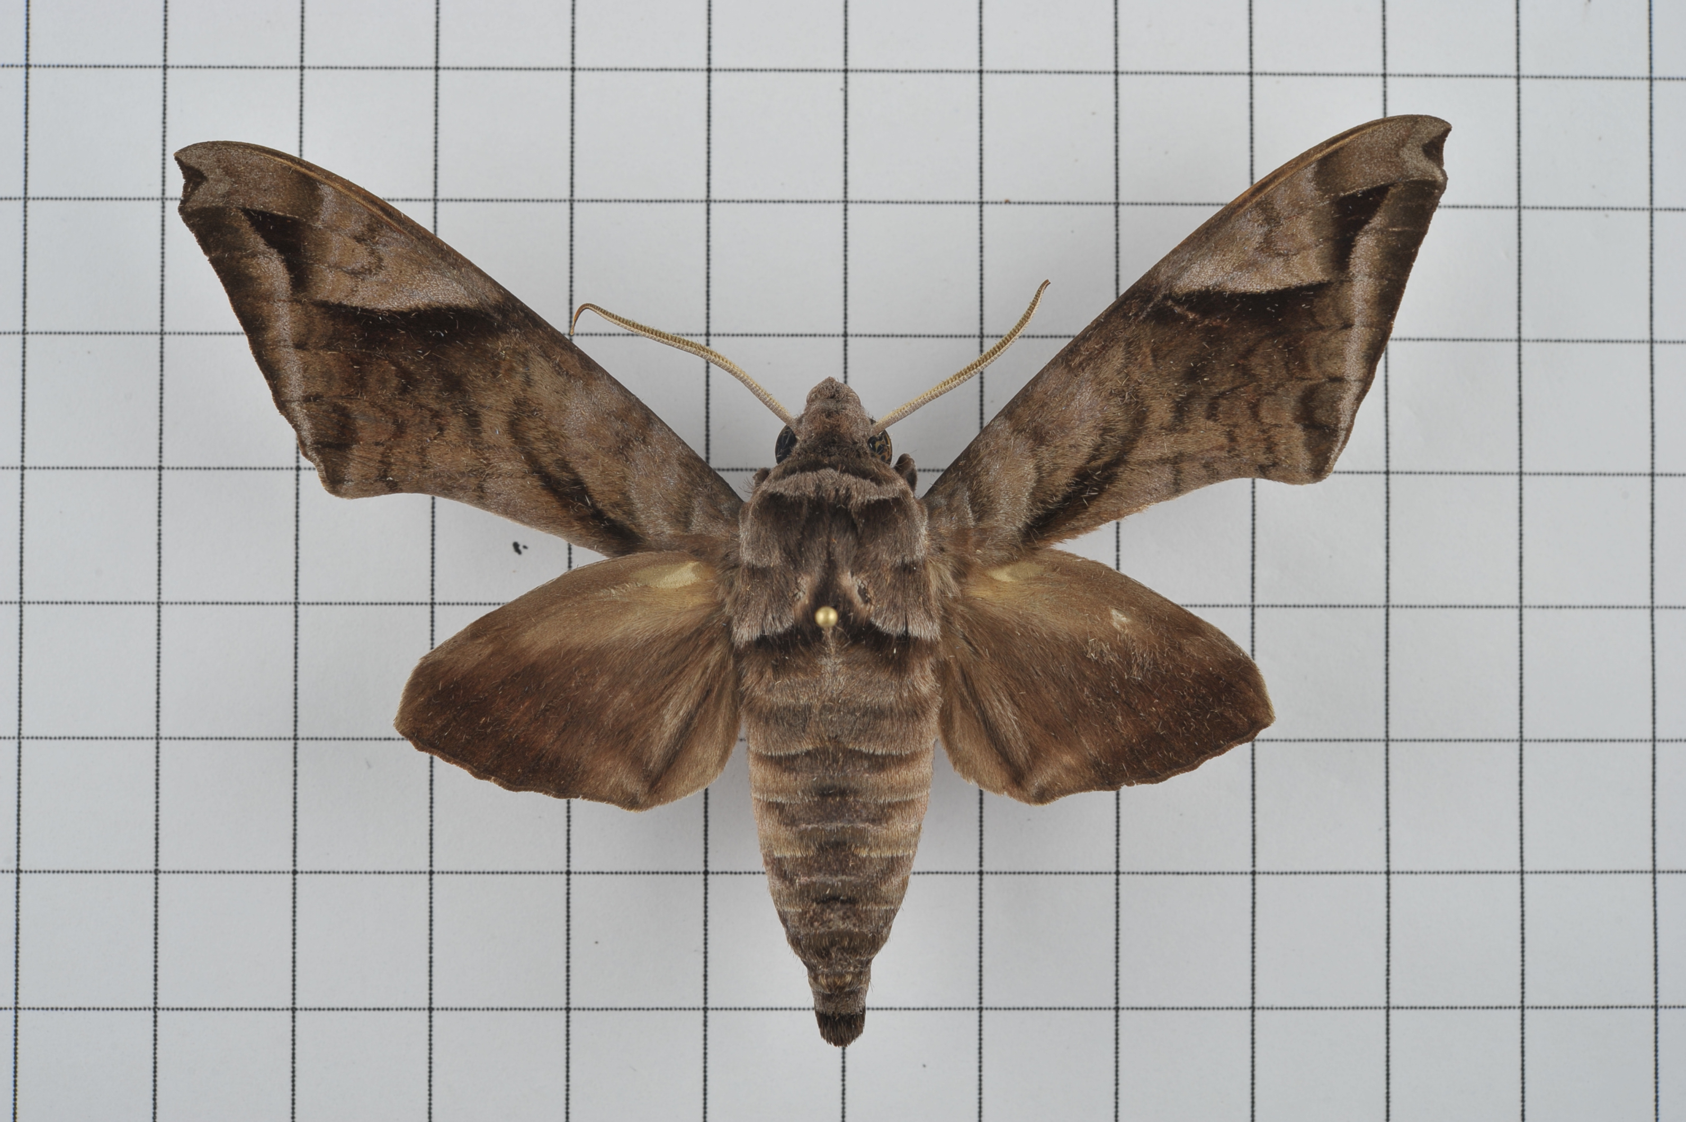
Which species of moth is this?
Acosmeryx naga metanaga
